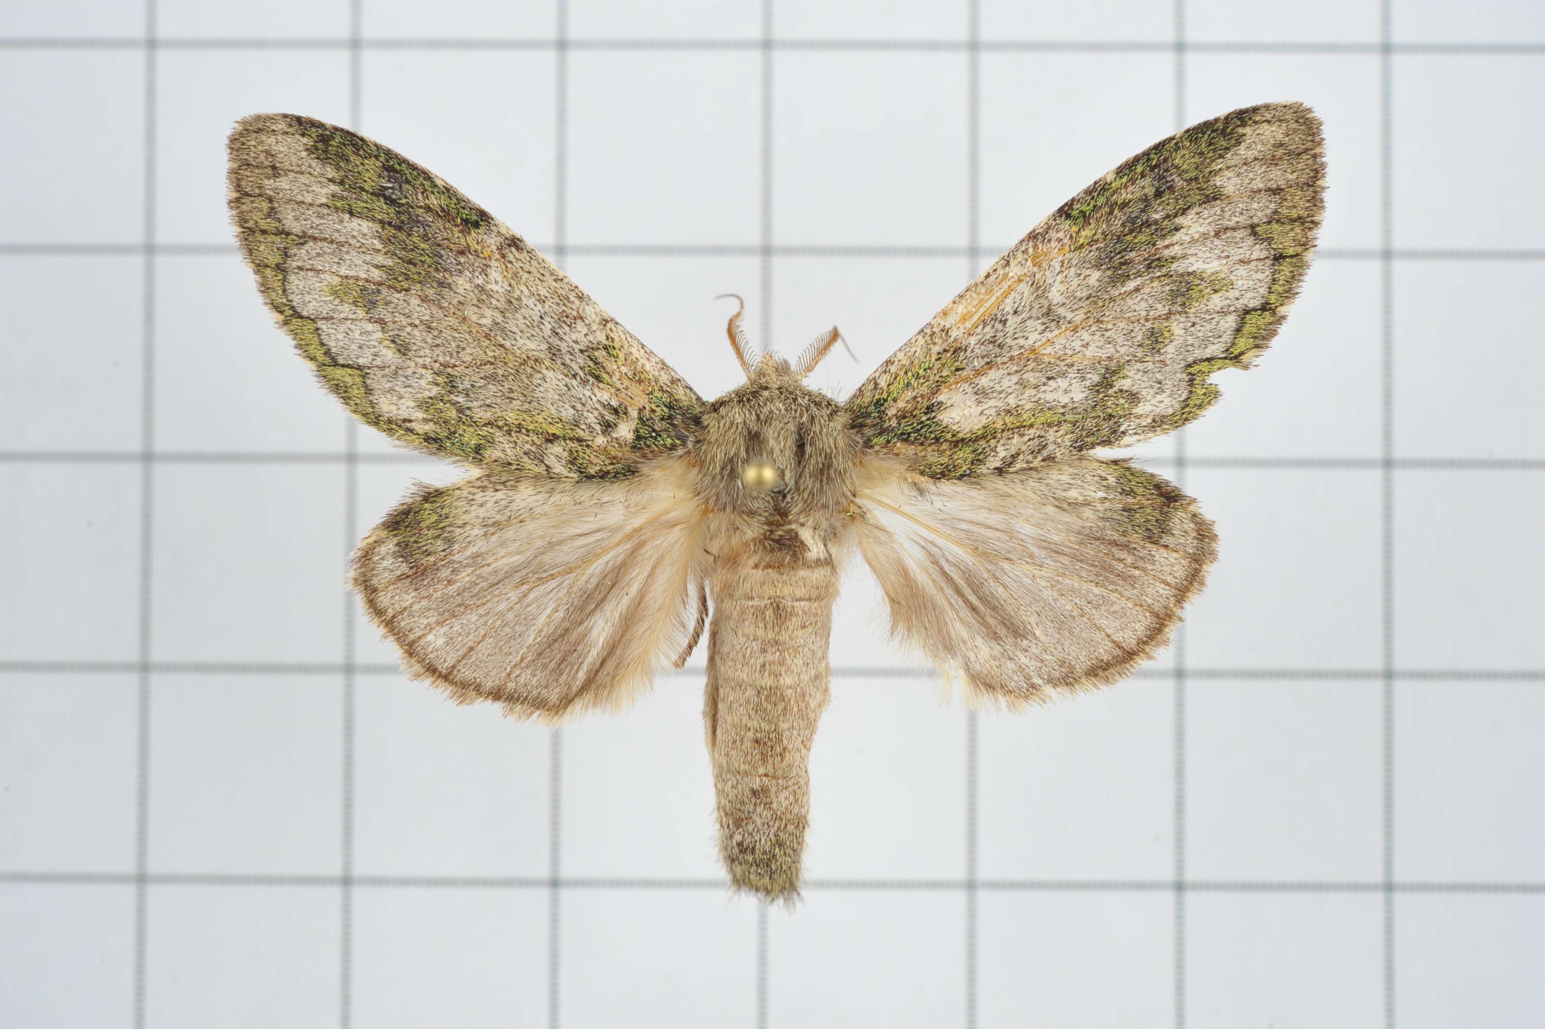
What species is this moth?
Syntypistis umbrosa
